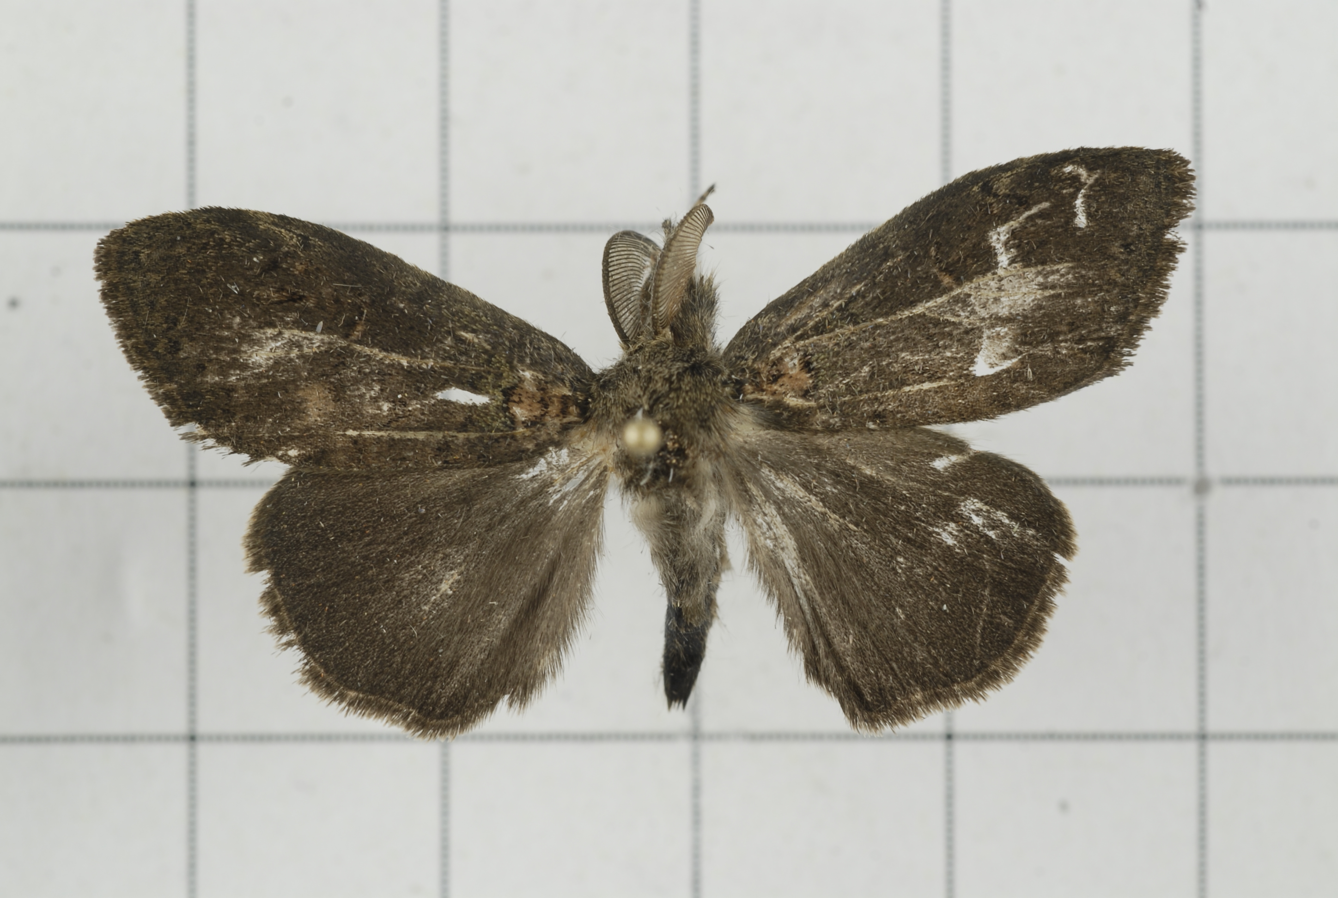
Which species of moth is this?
Olene dudgeoni
